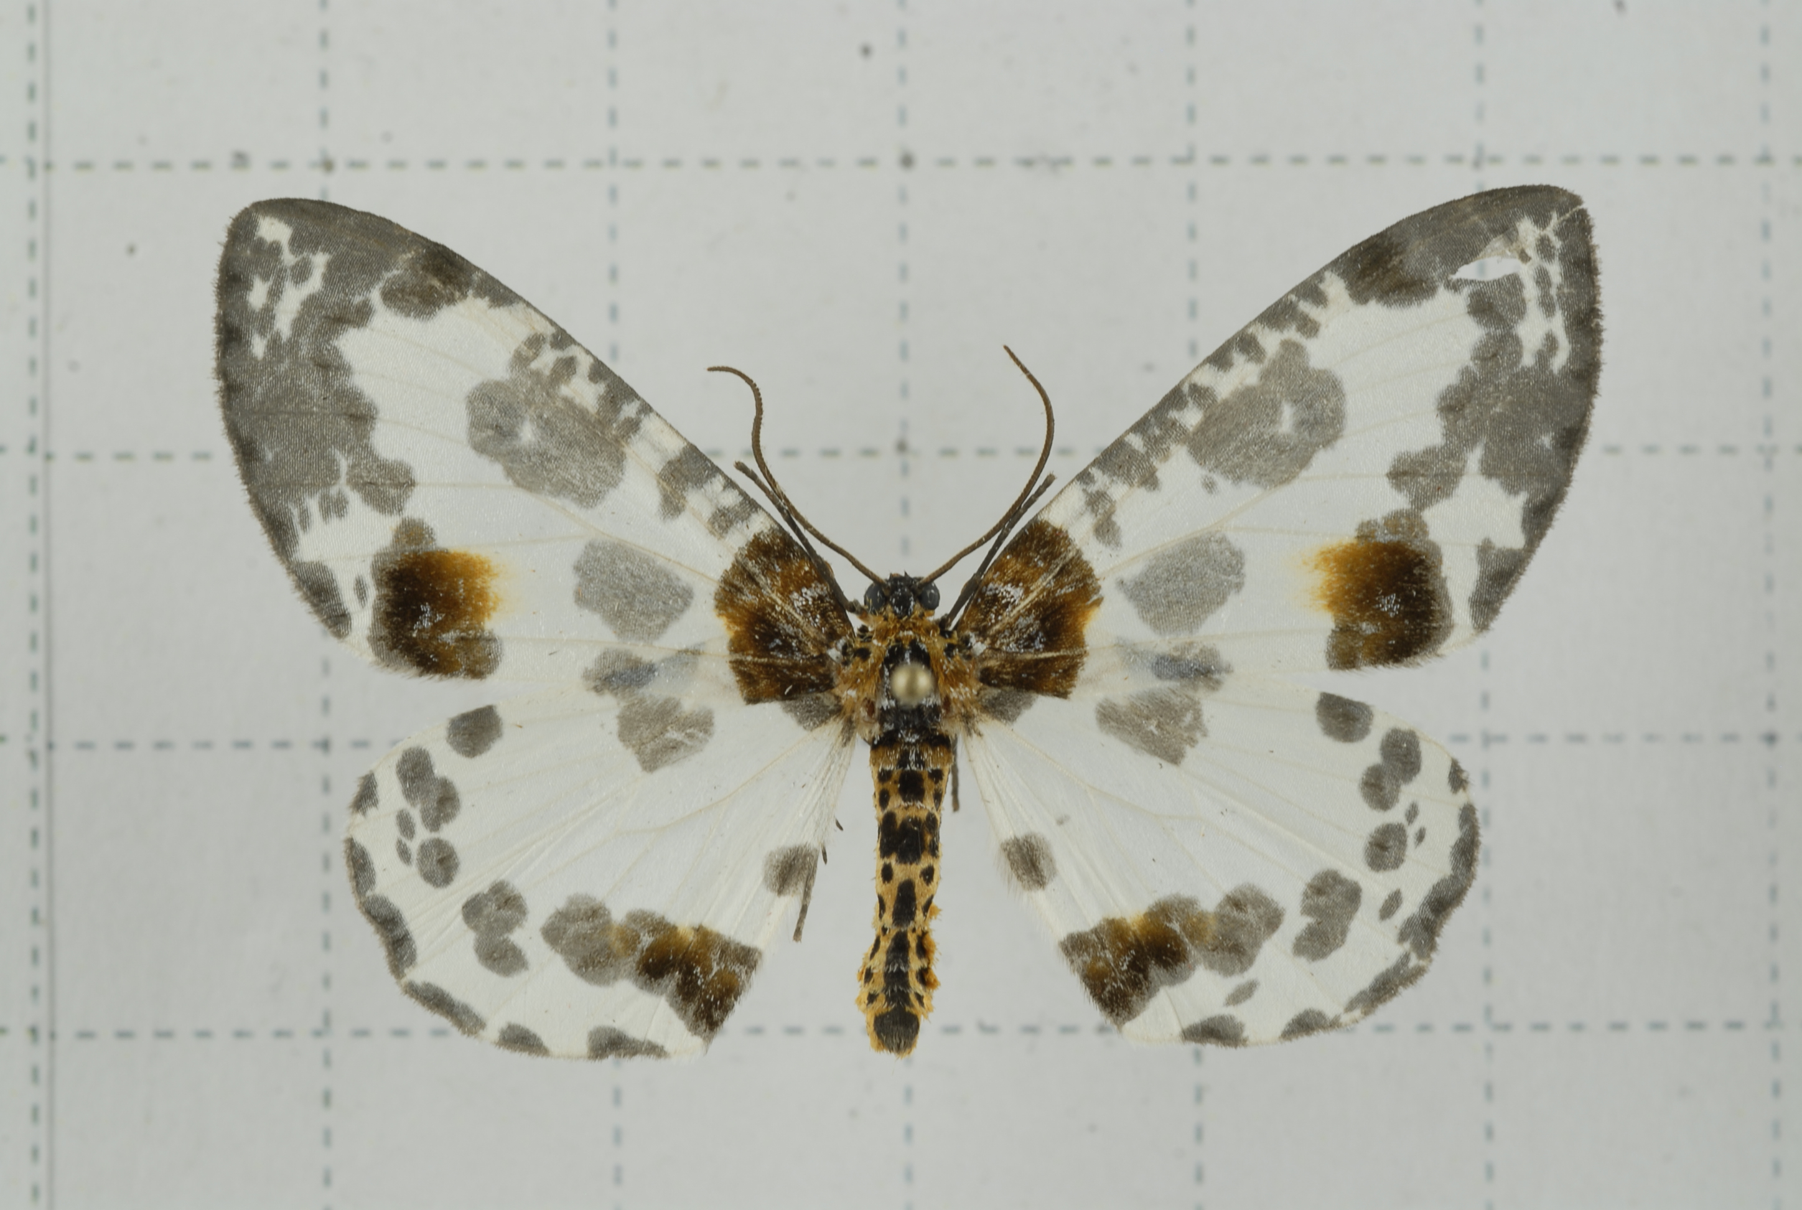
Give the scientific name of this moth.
Abraxas formosilluminata
